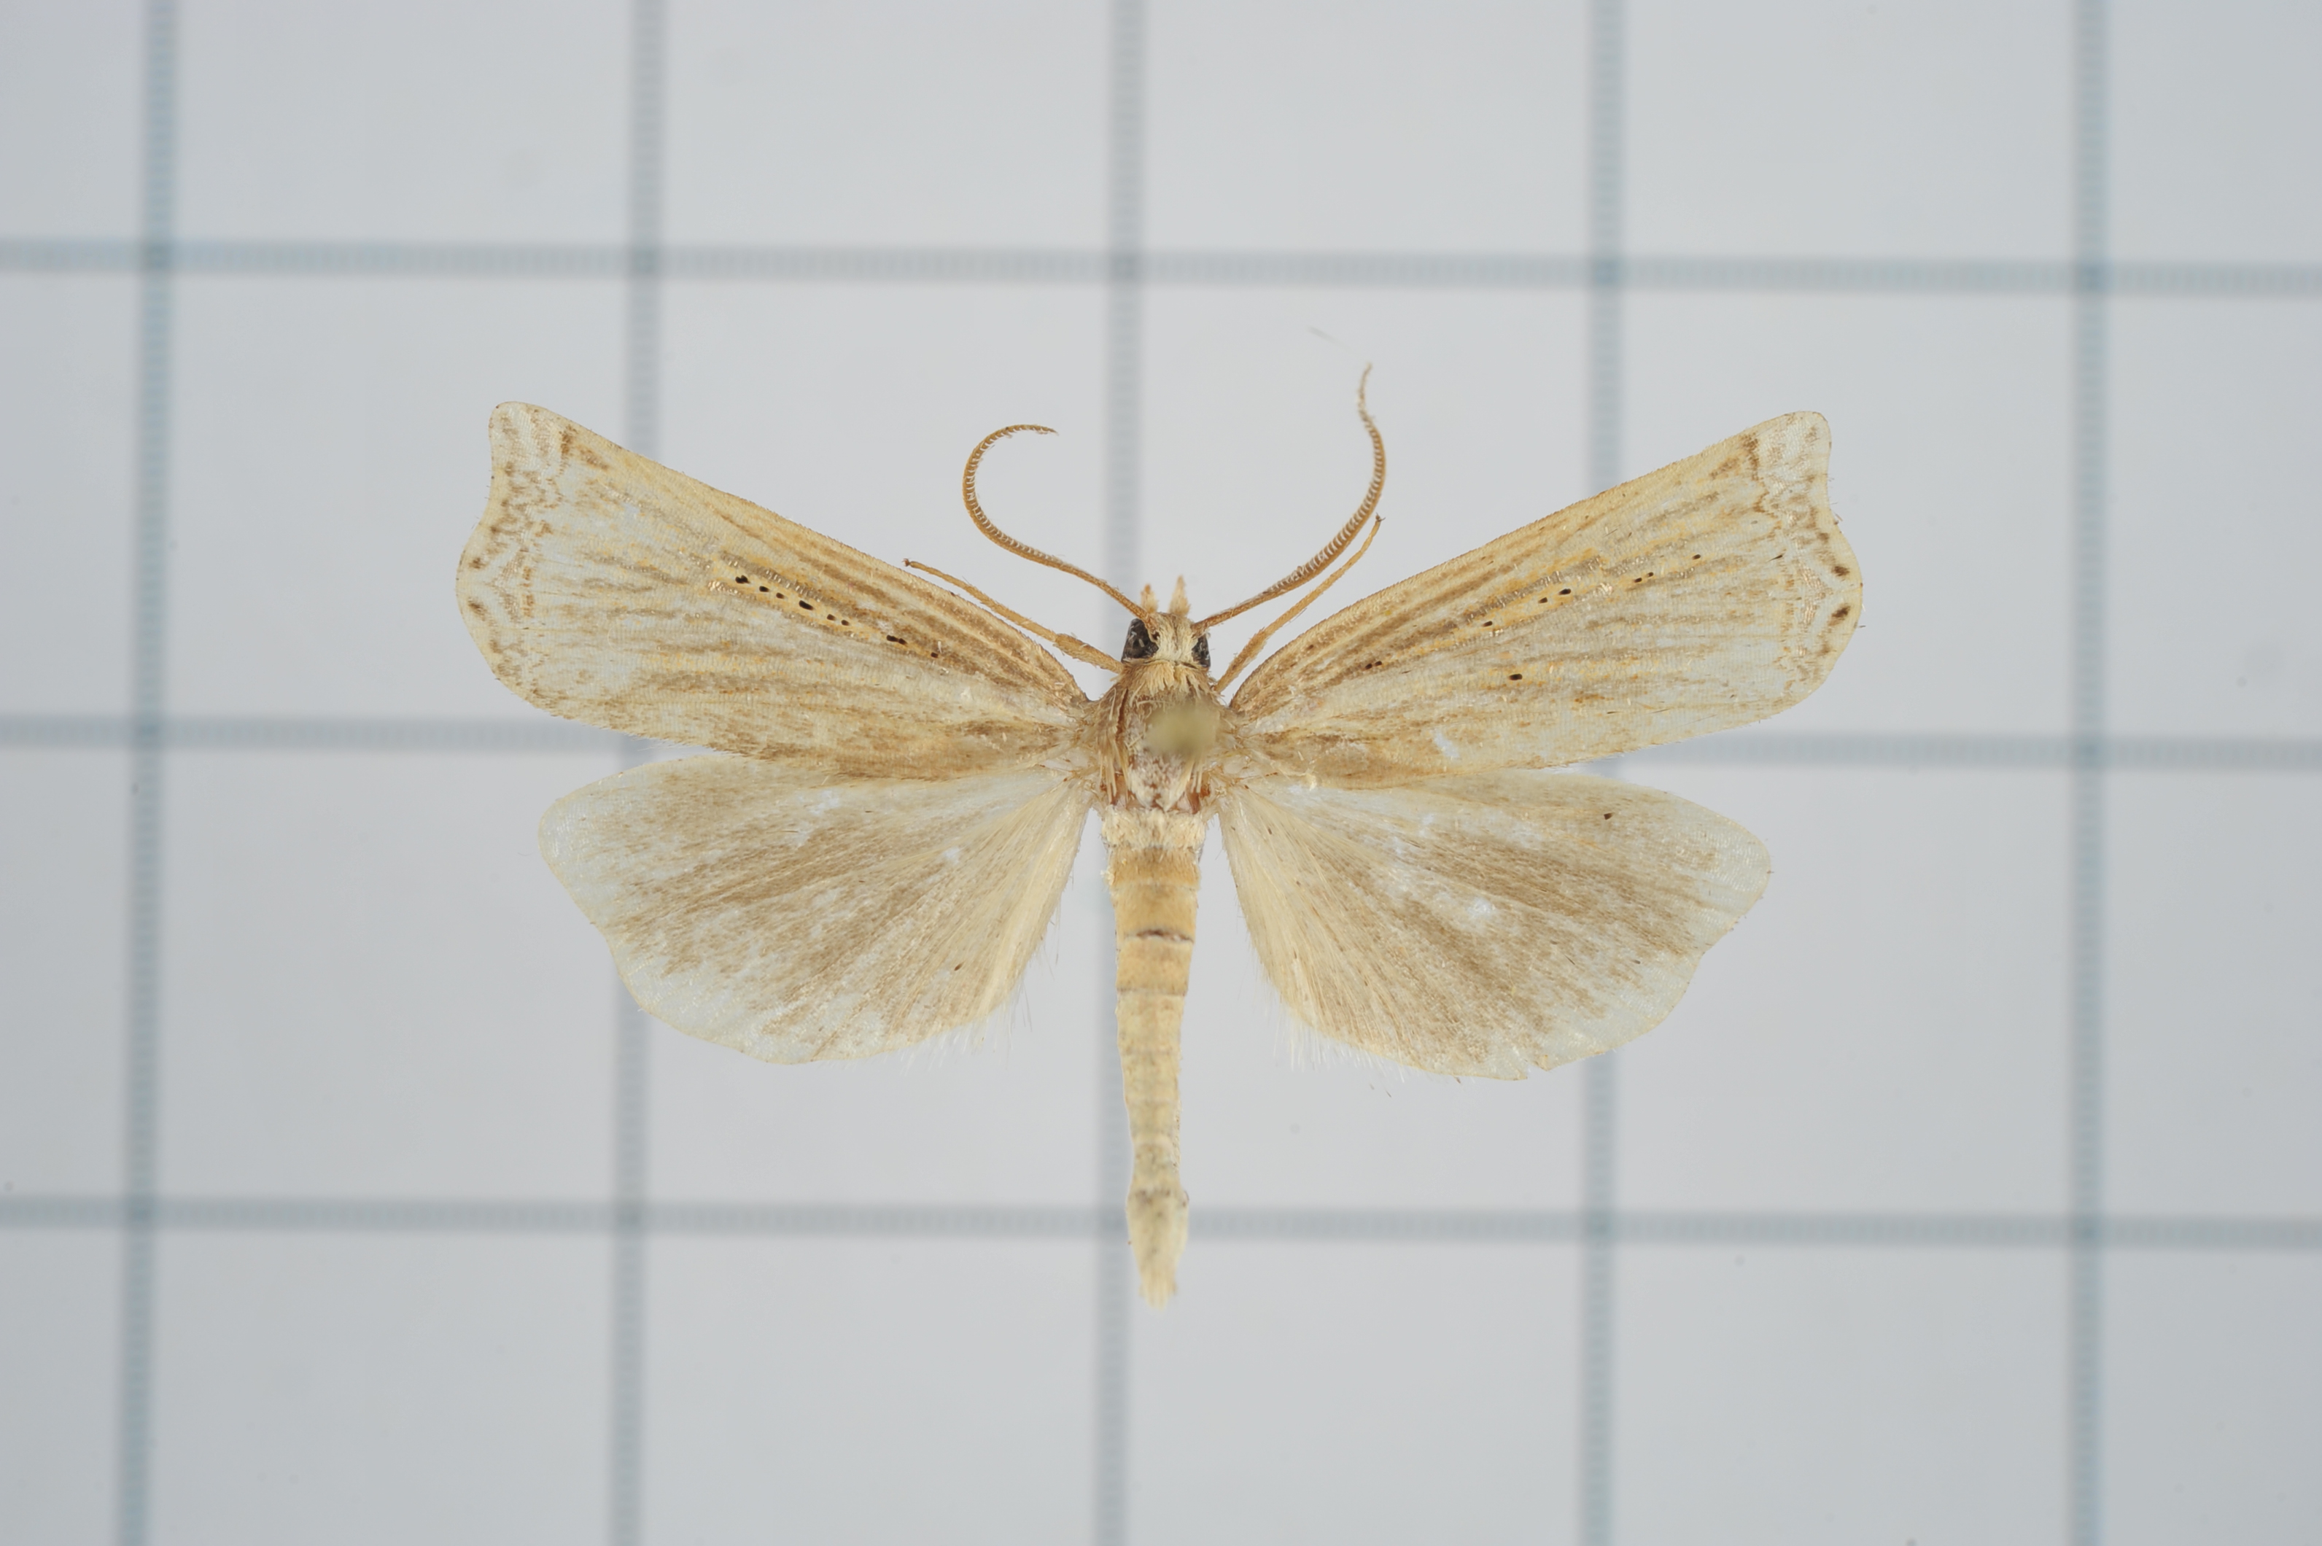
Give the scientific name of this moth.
Ancylolomia japonica
